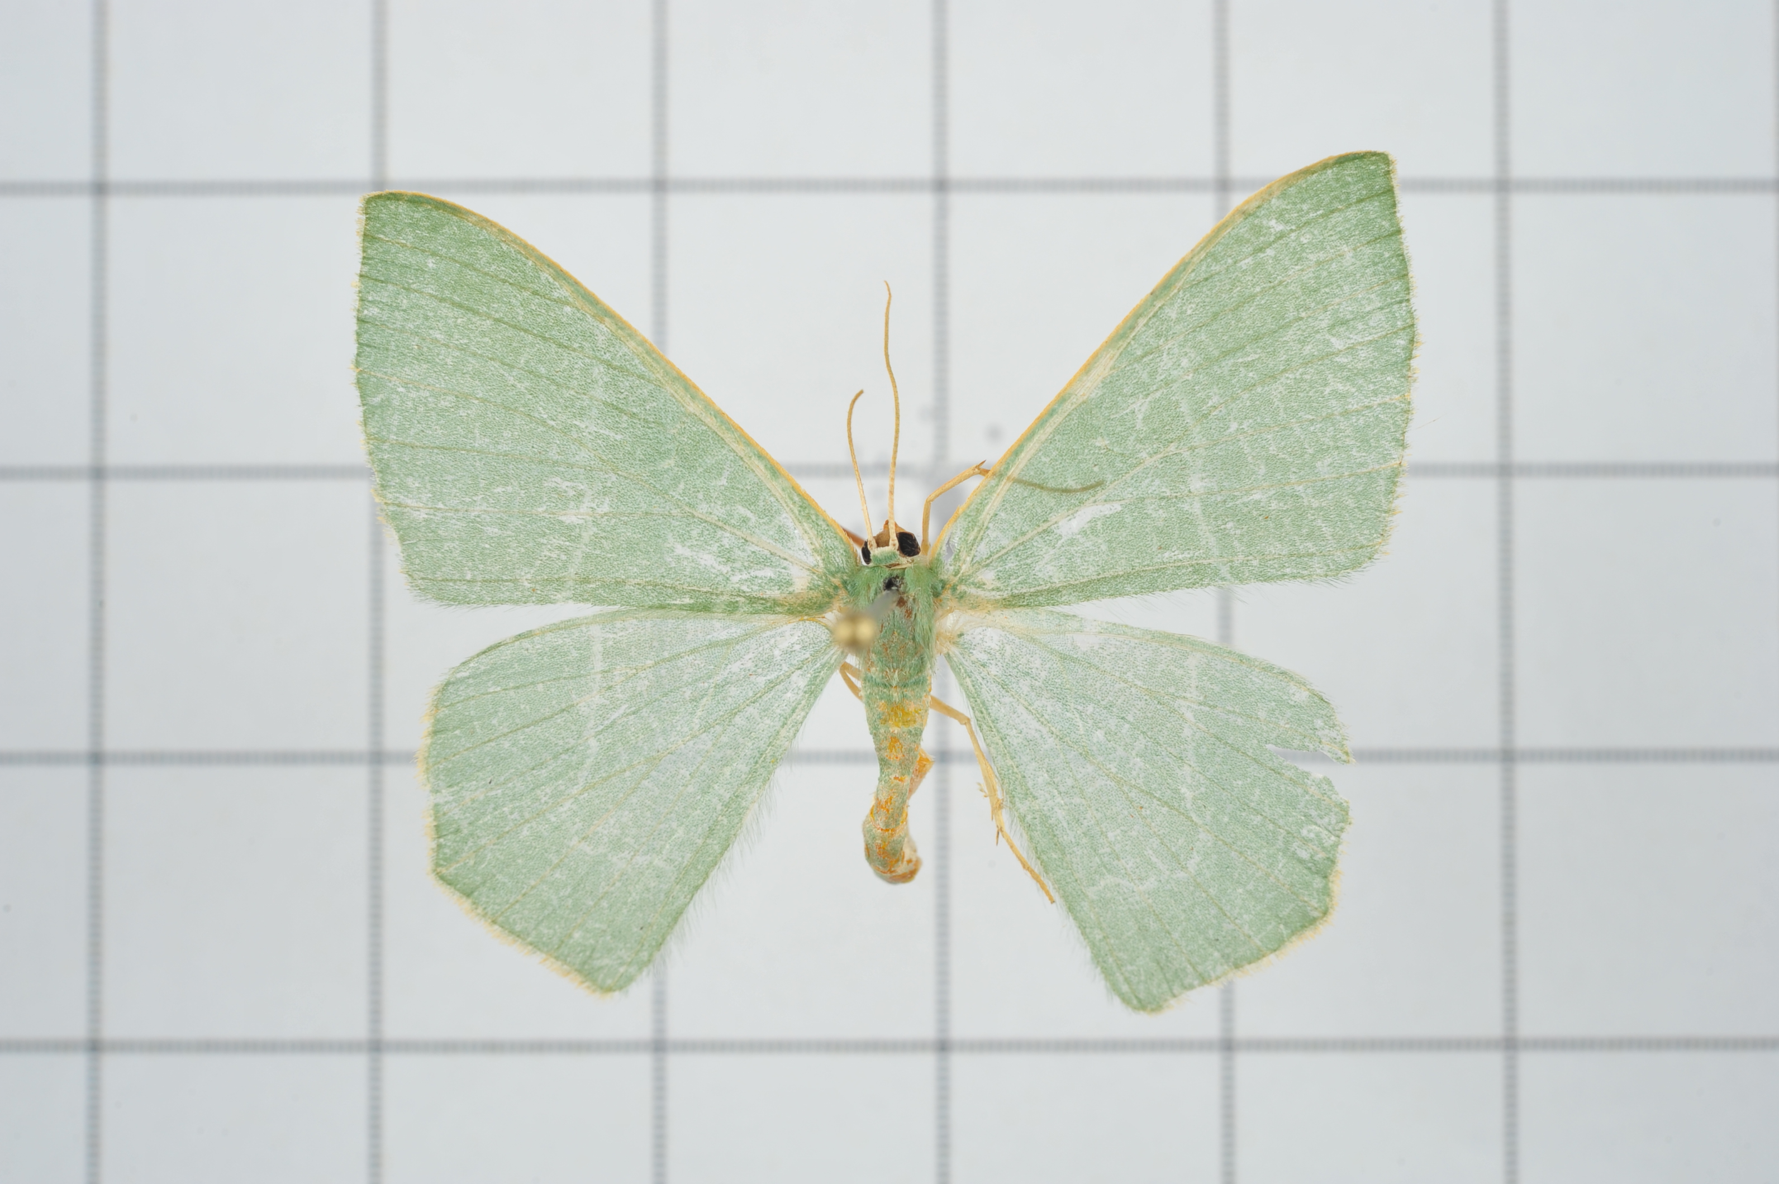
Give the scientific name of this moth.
Pelagodes subquadraria
